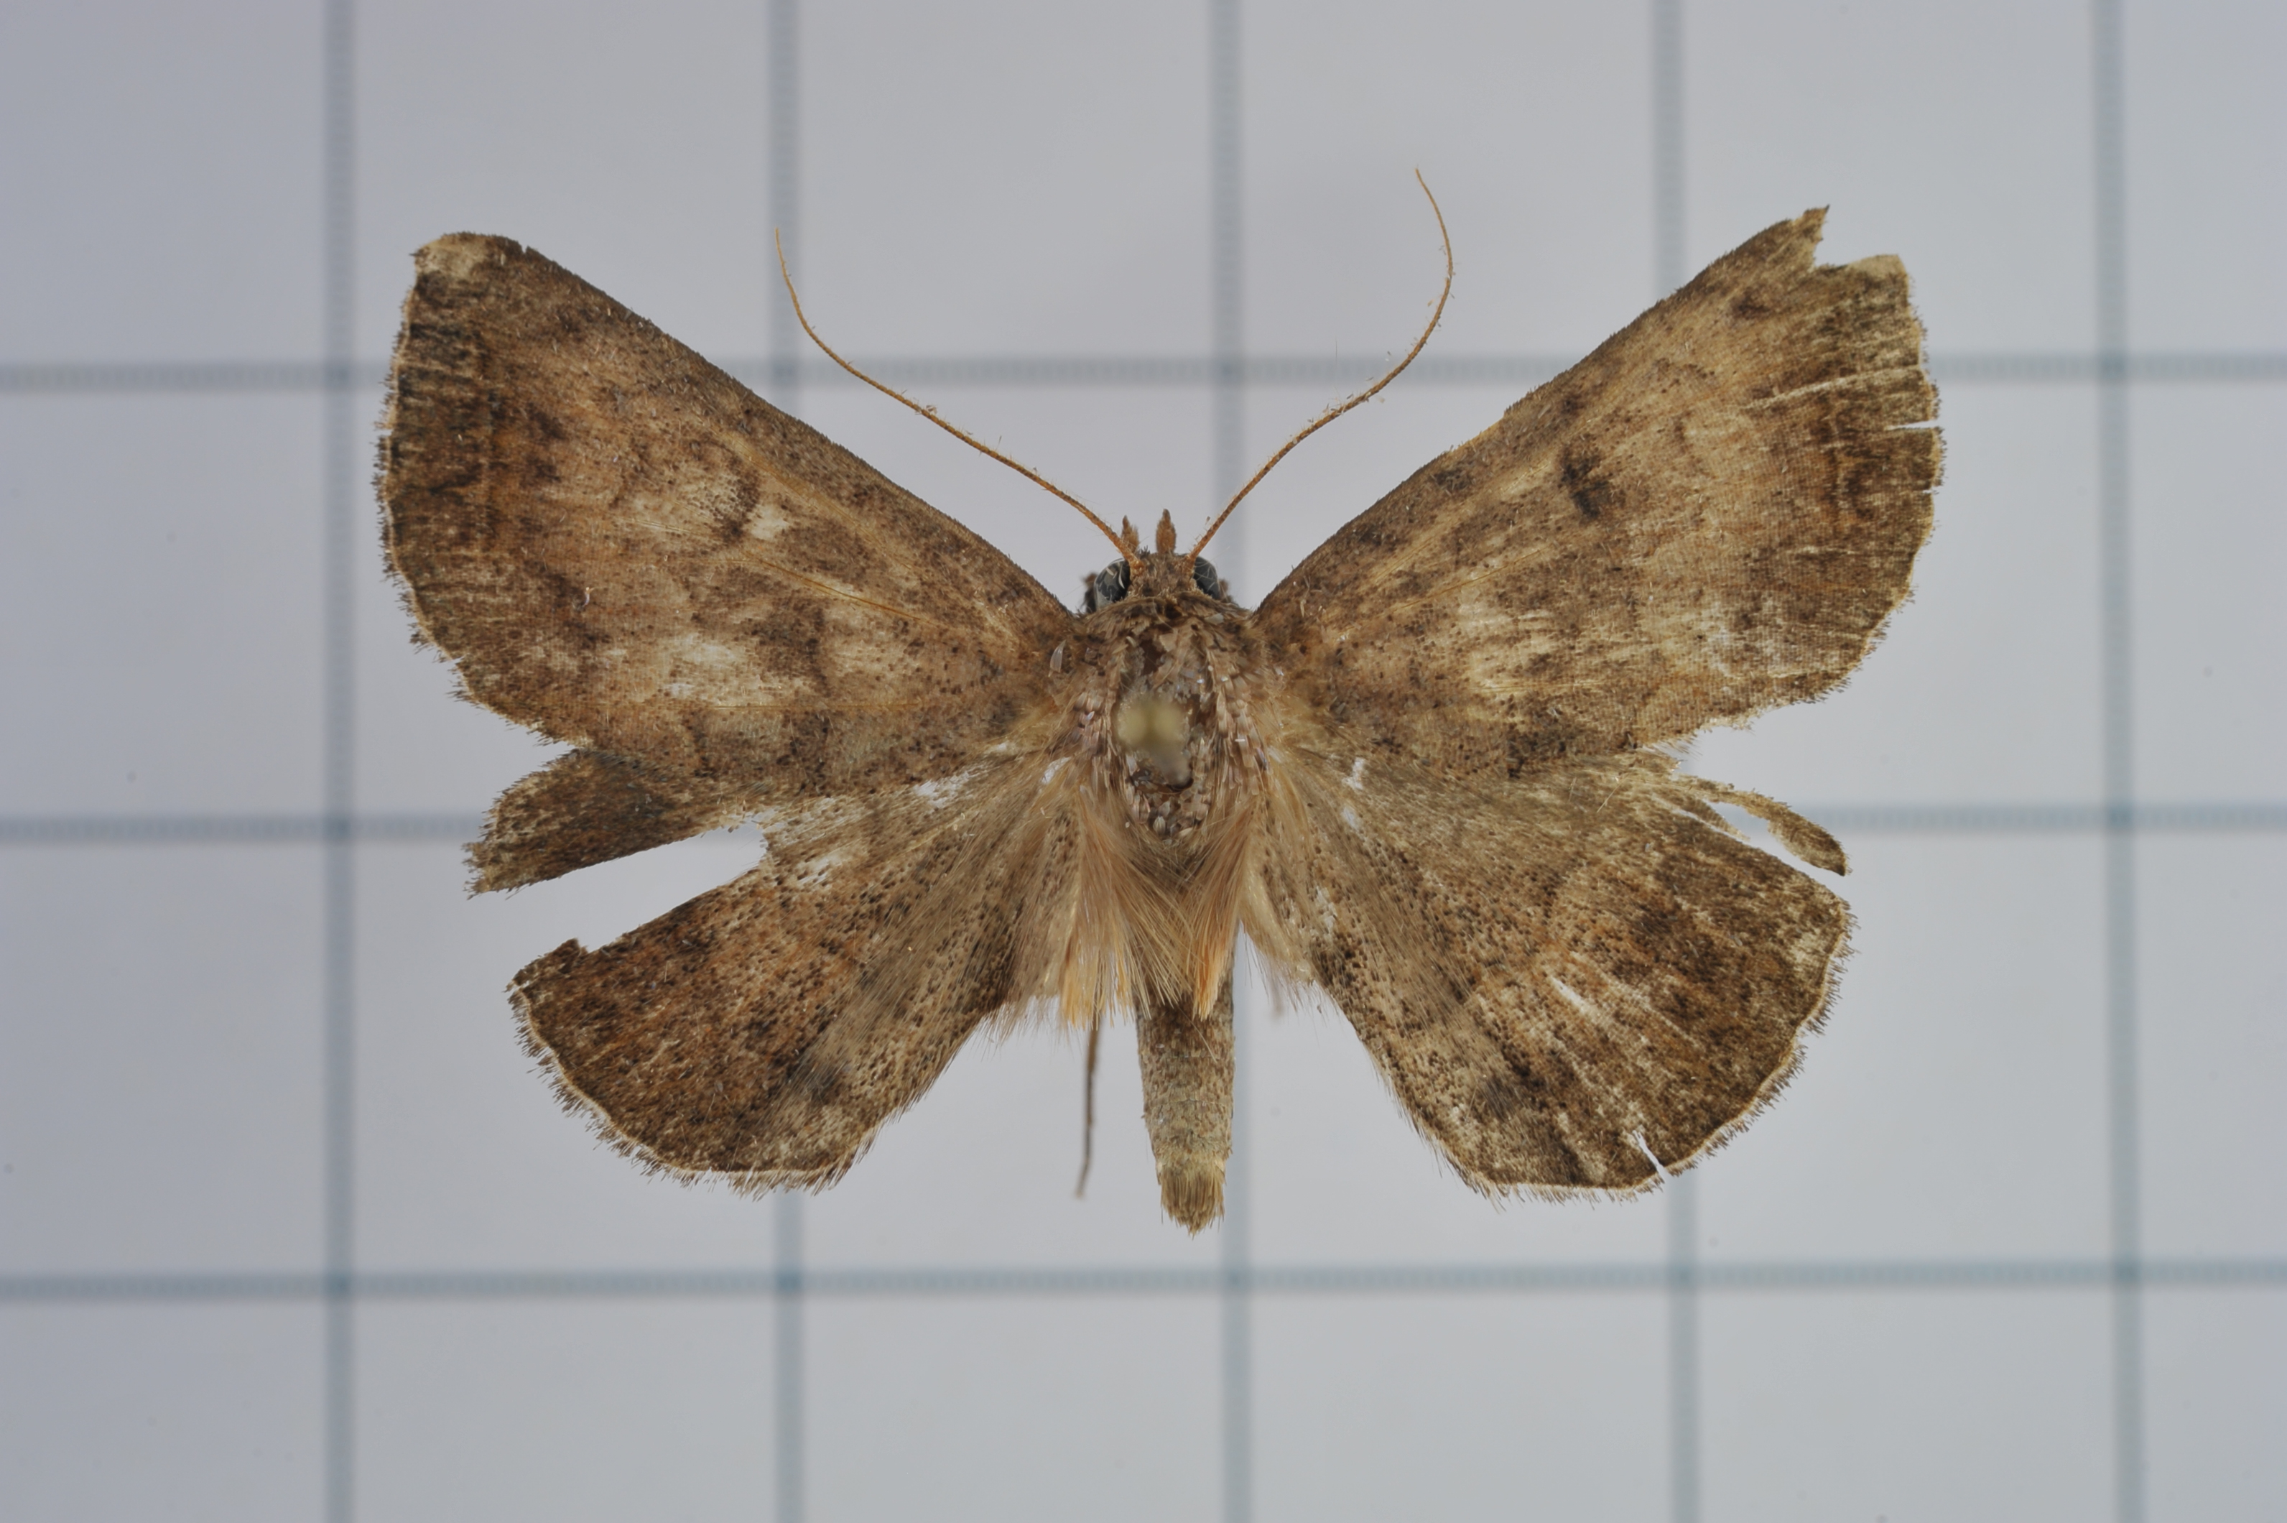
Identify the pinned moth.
Blasticorhinus rivulosa
